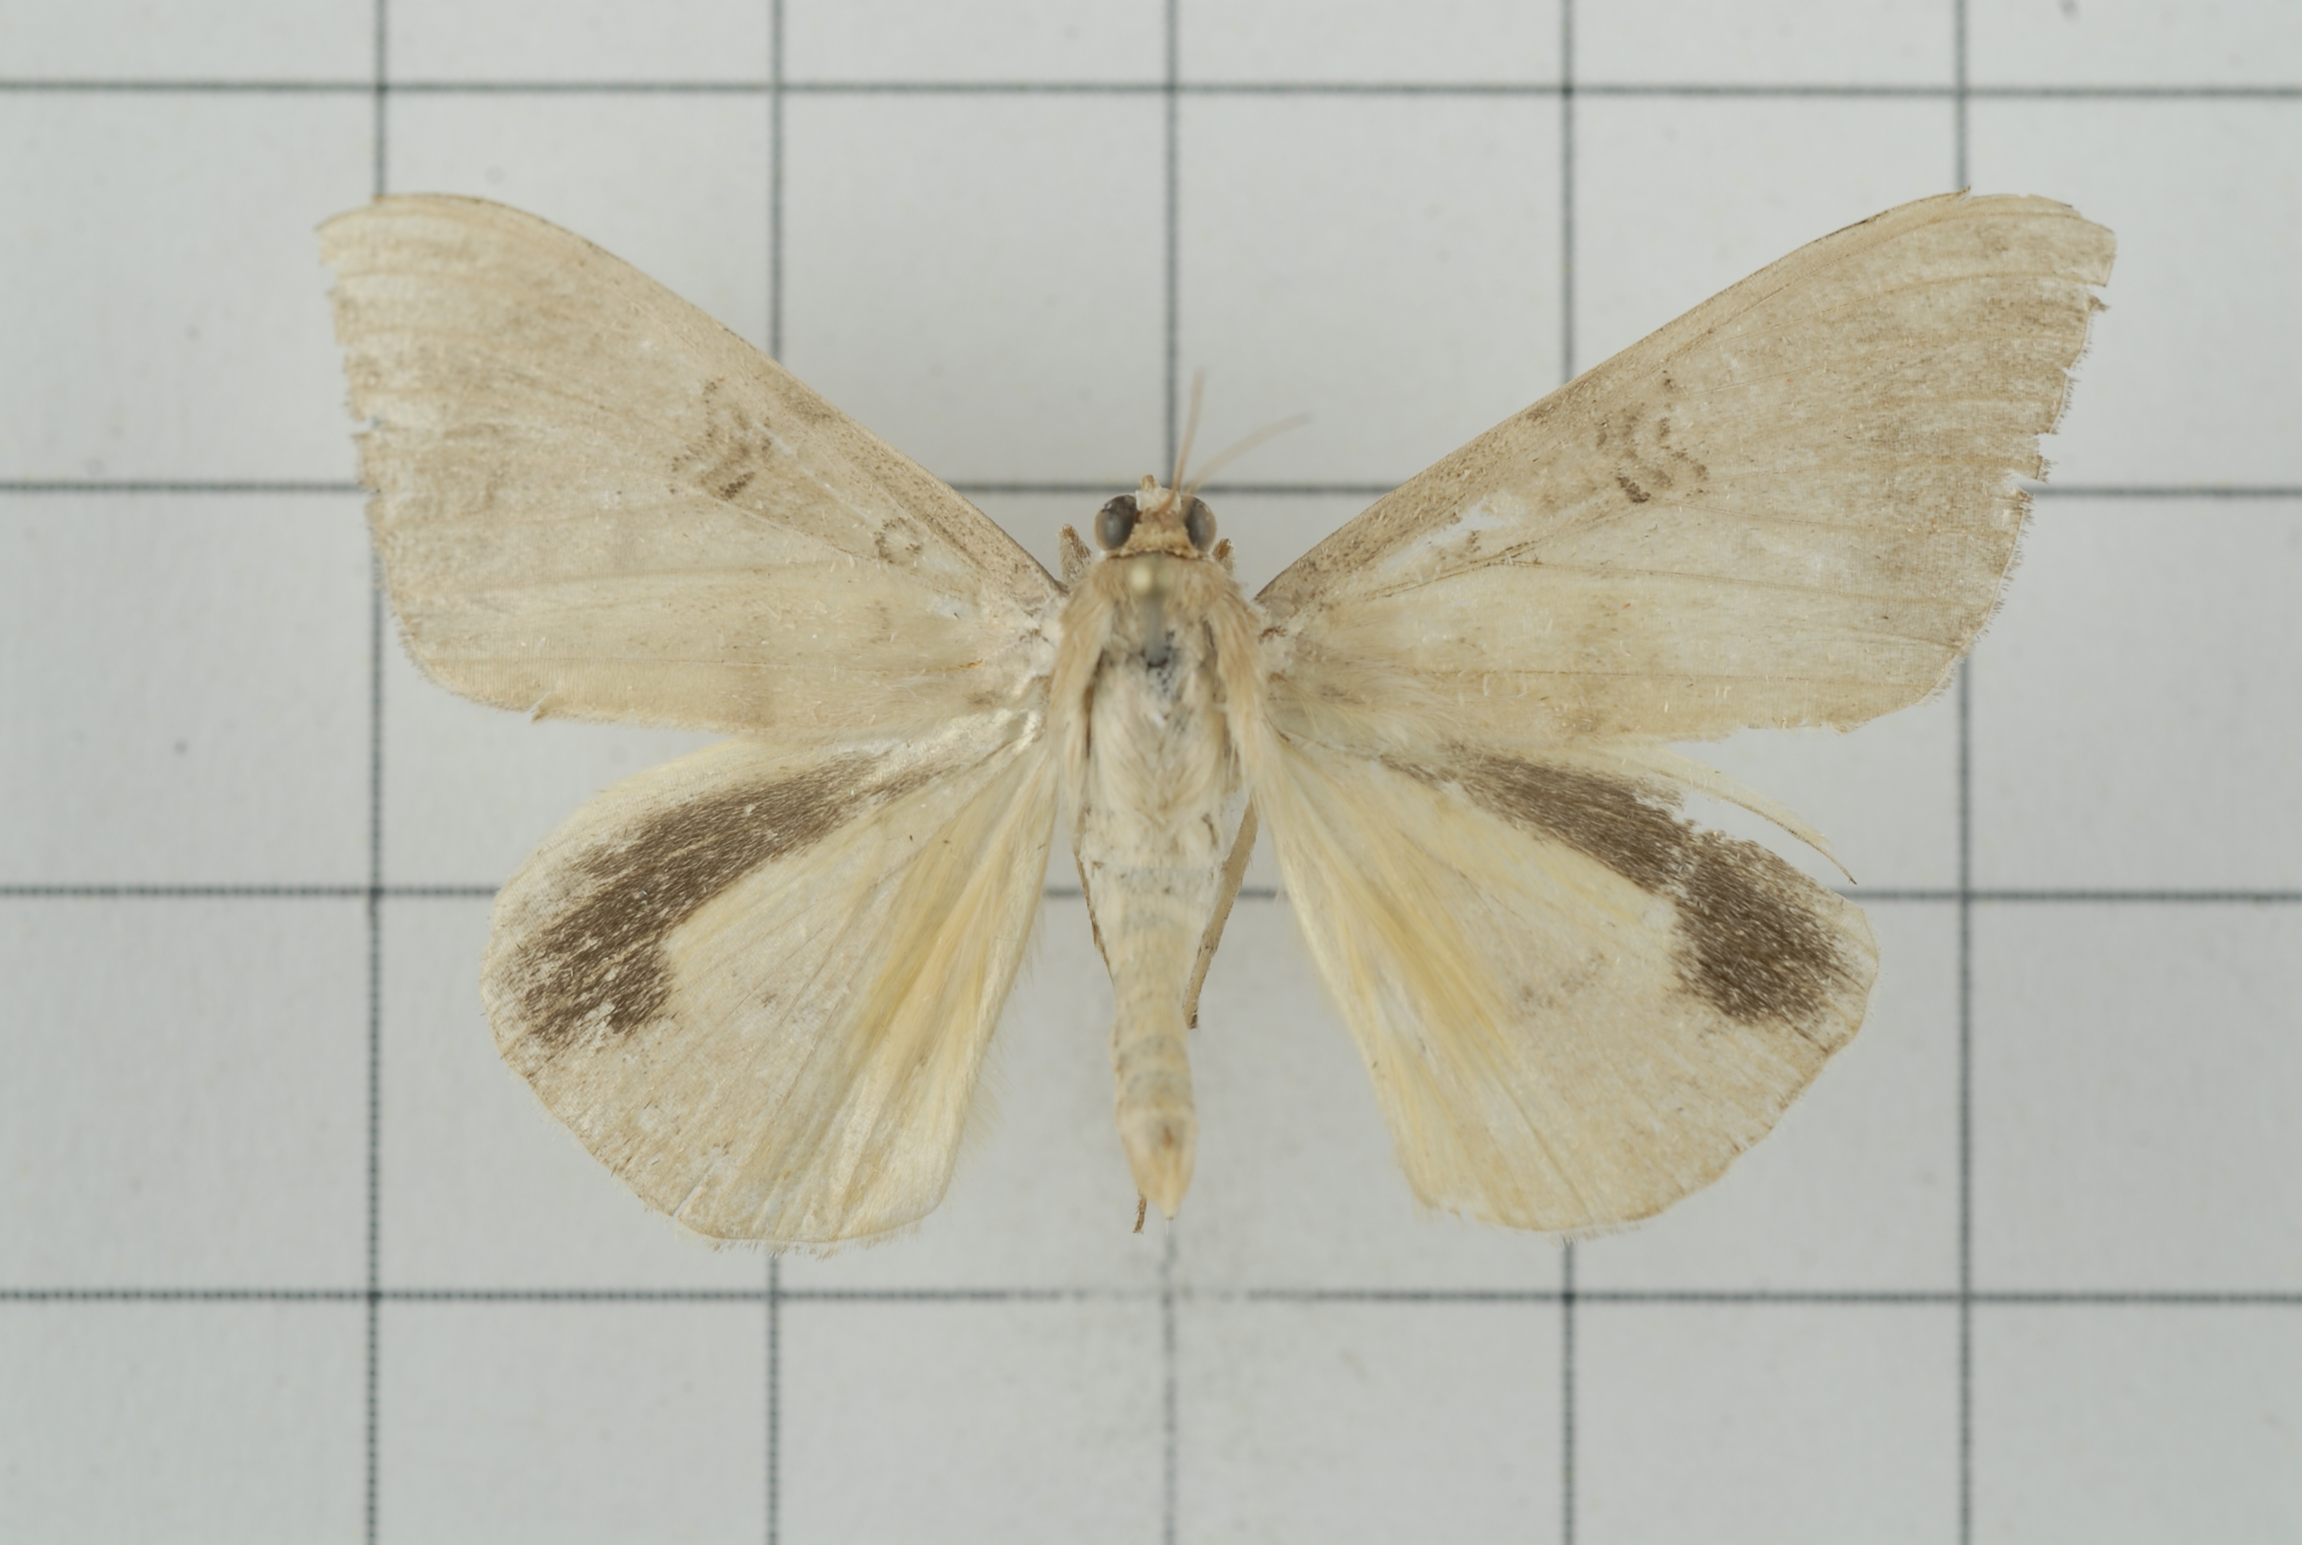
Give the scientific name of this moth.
Oxyodes scrobiculata
